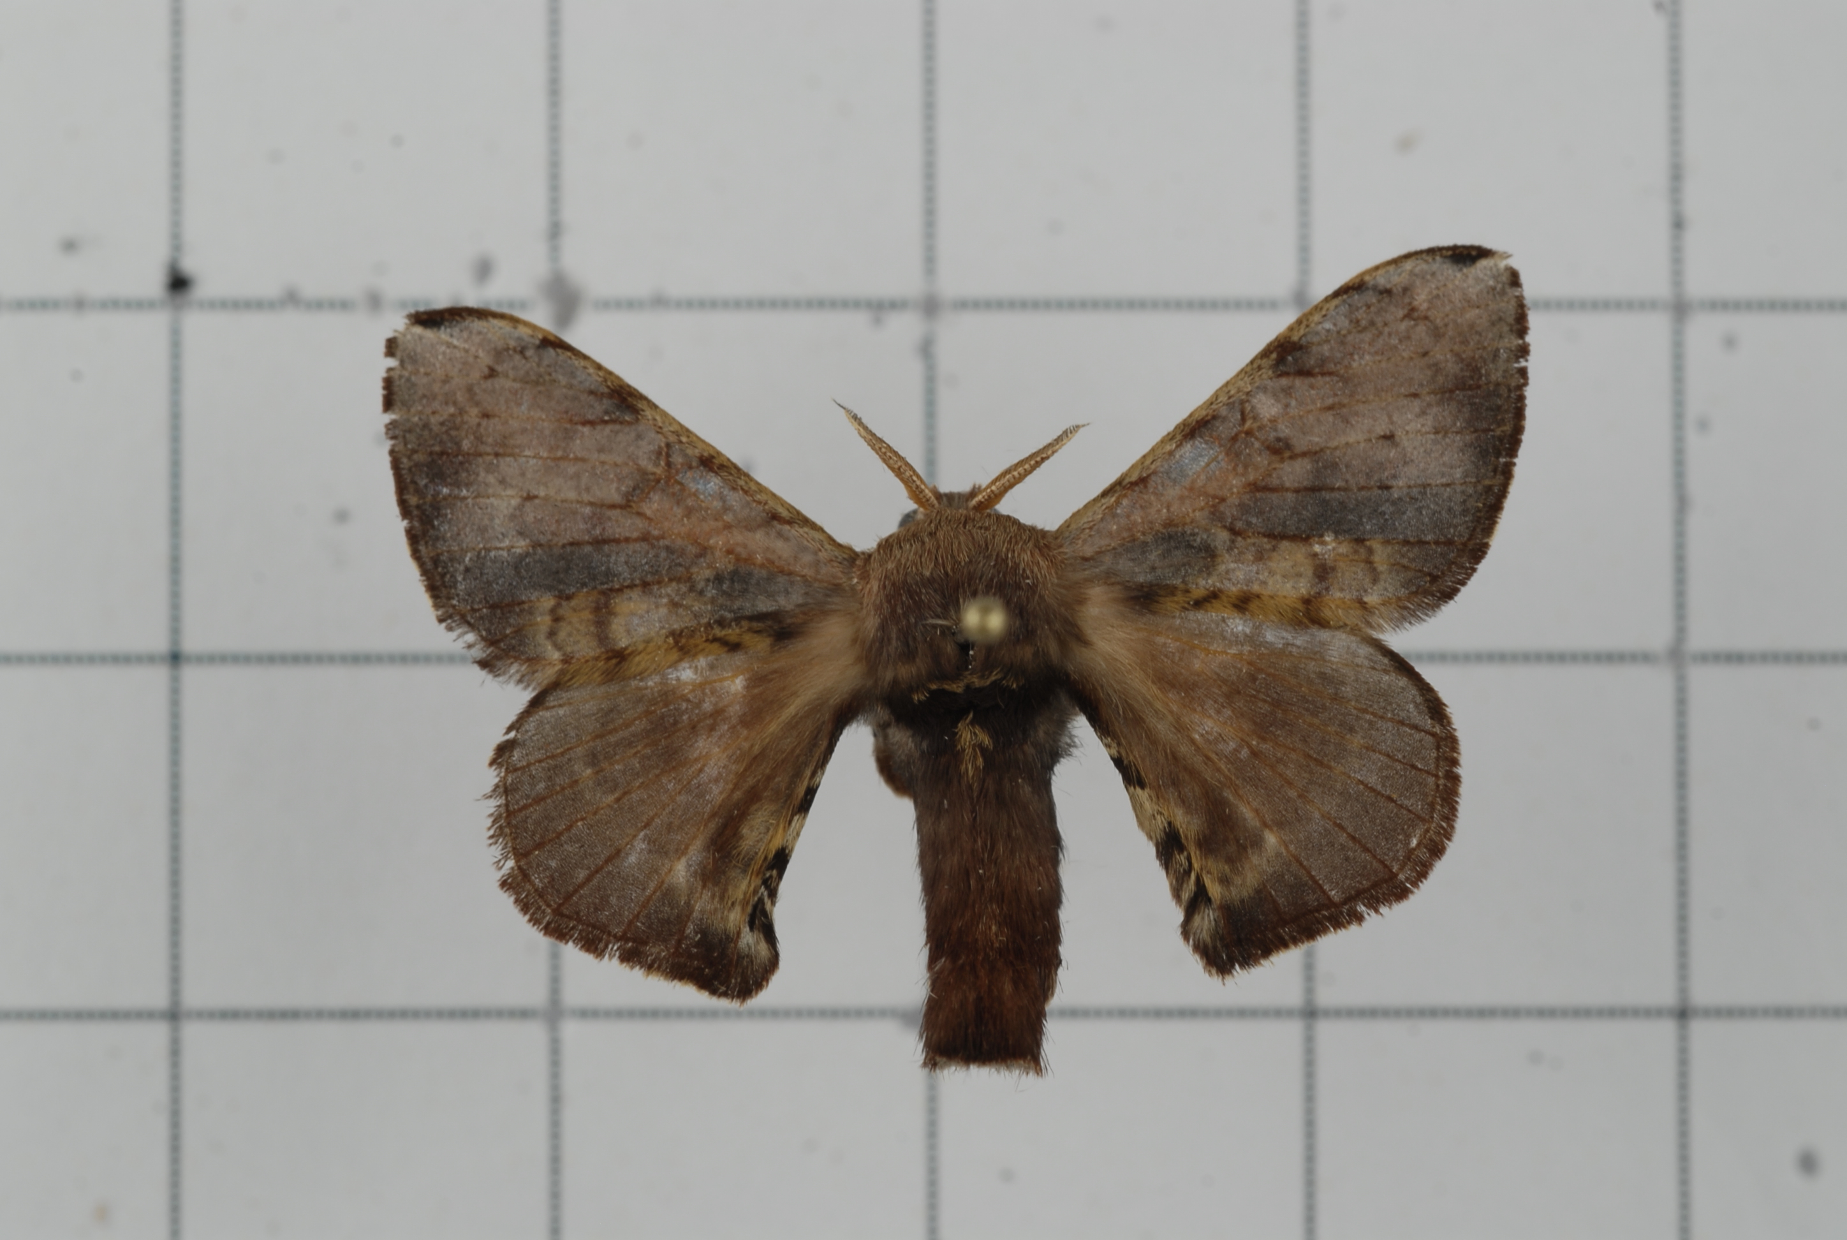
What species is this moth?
Triuncina brunnea
